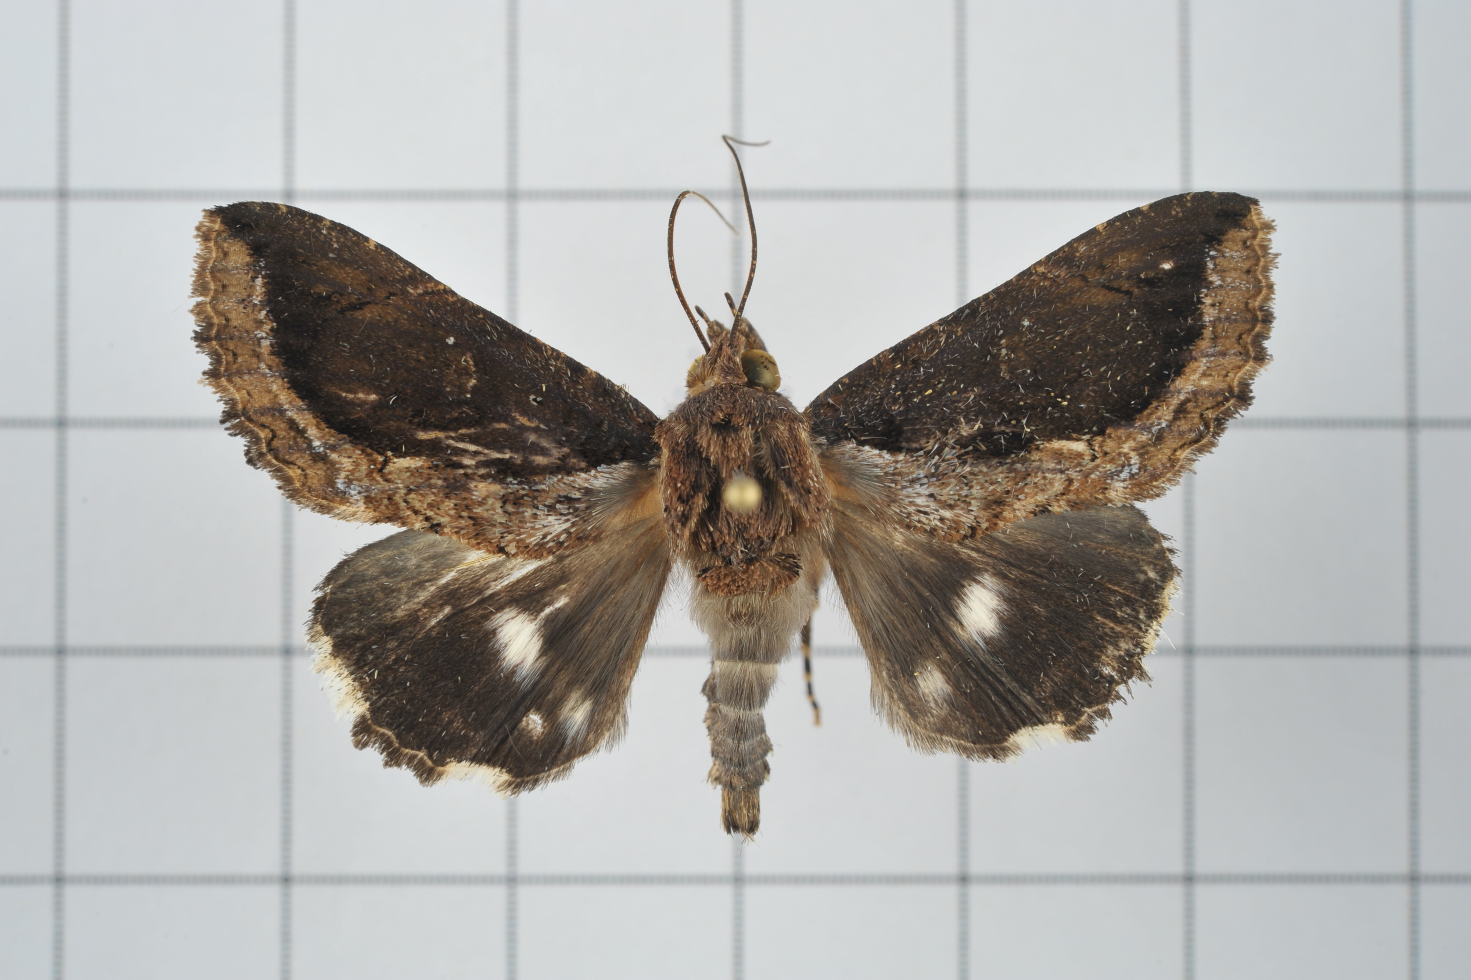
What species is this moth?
Ercheia cyllaria
